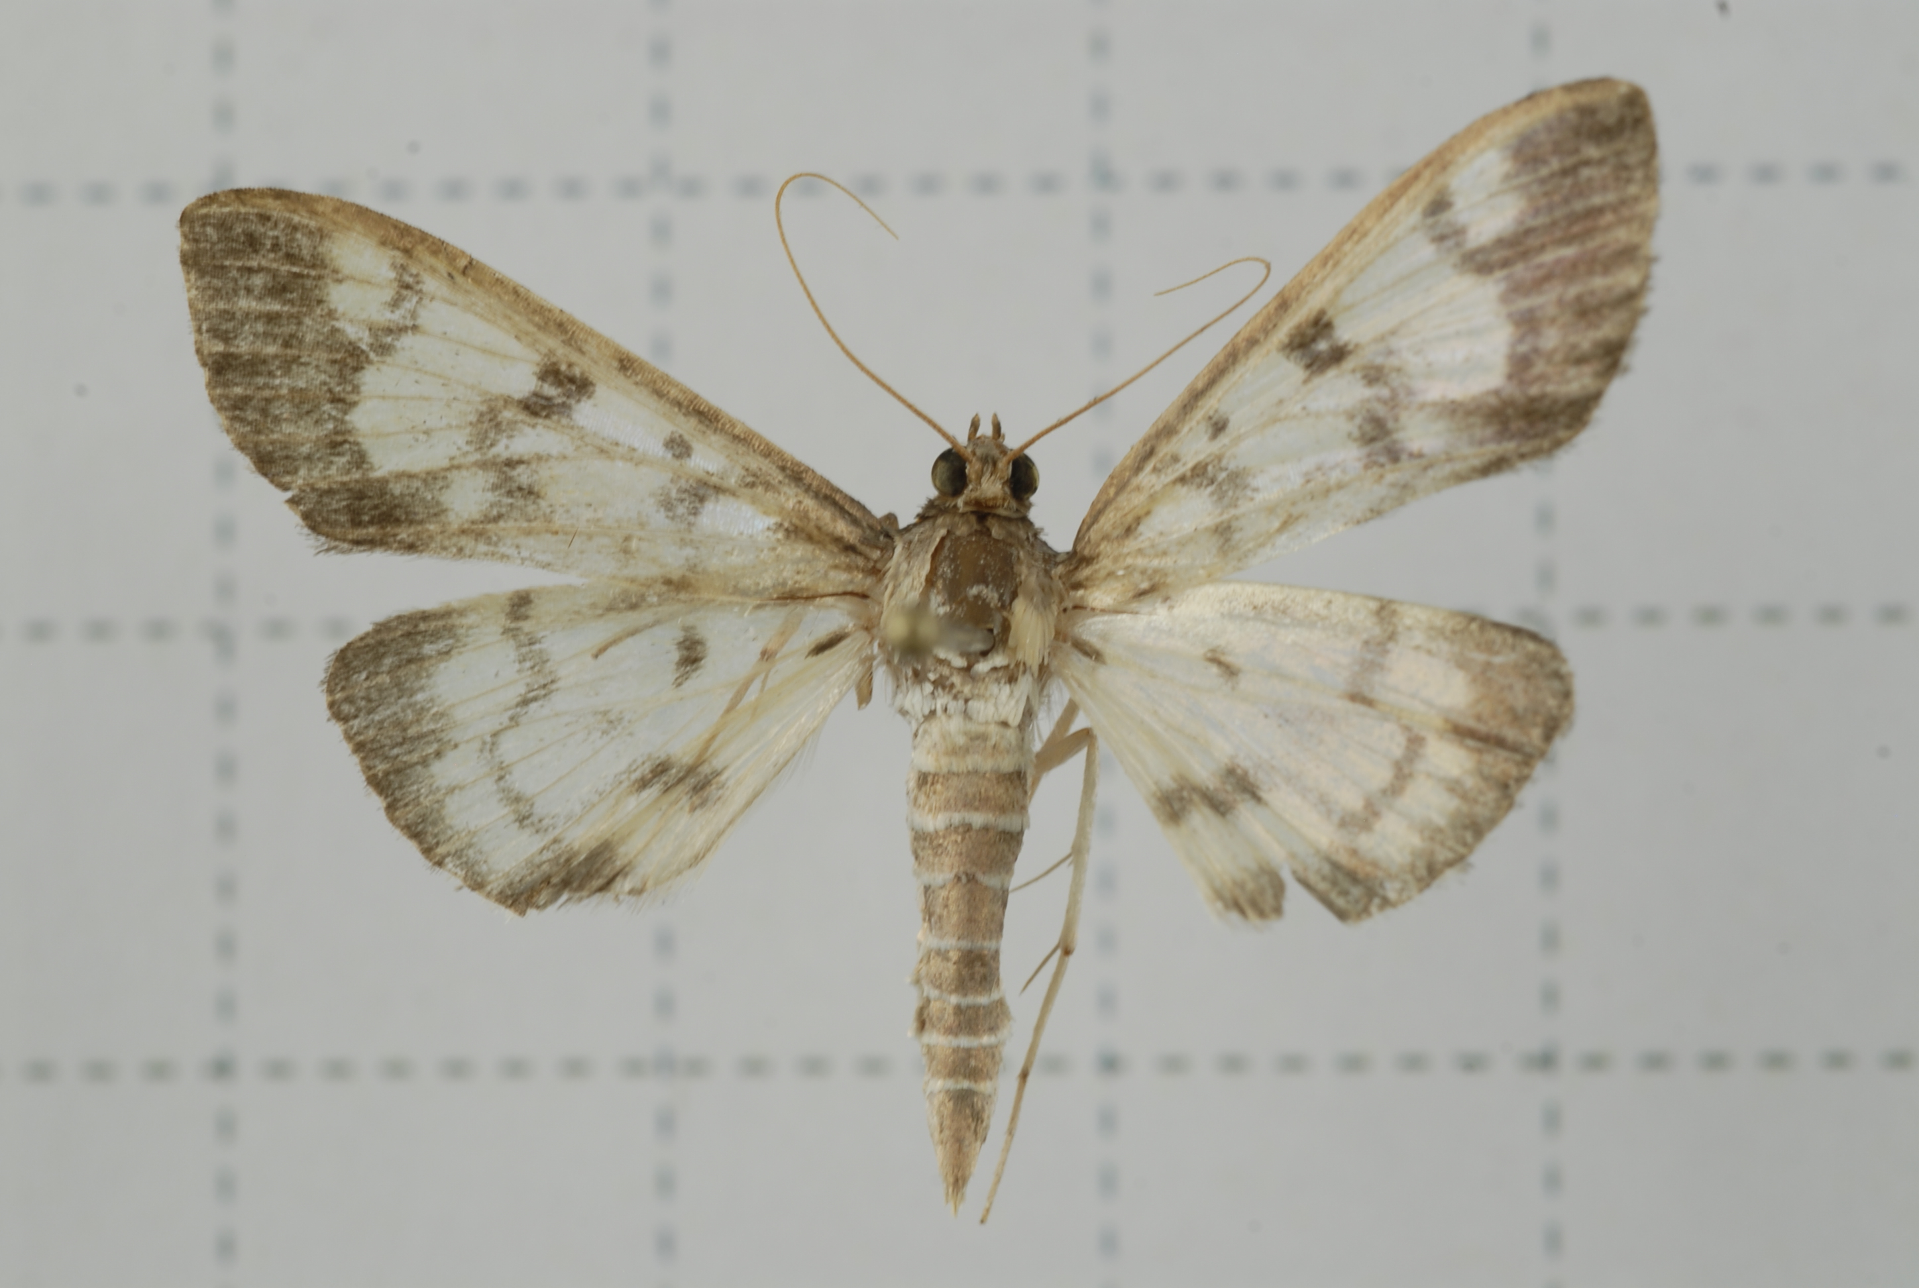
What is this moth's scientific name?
Syllepte taiwanalis
